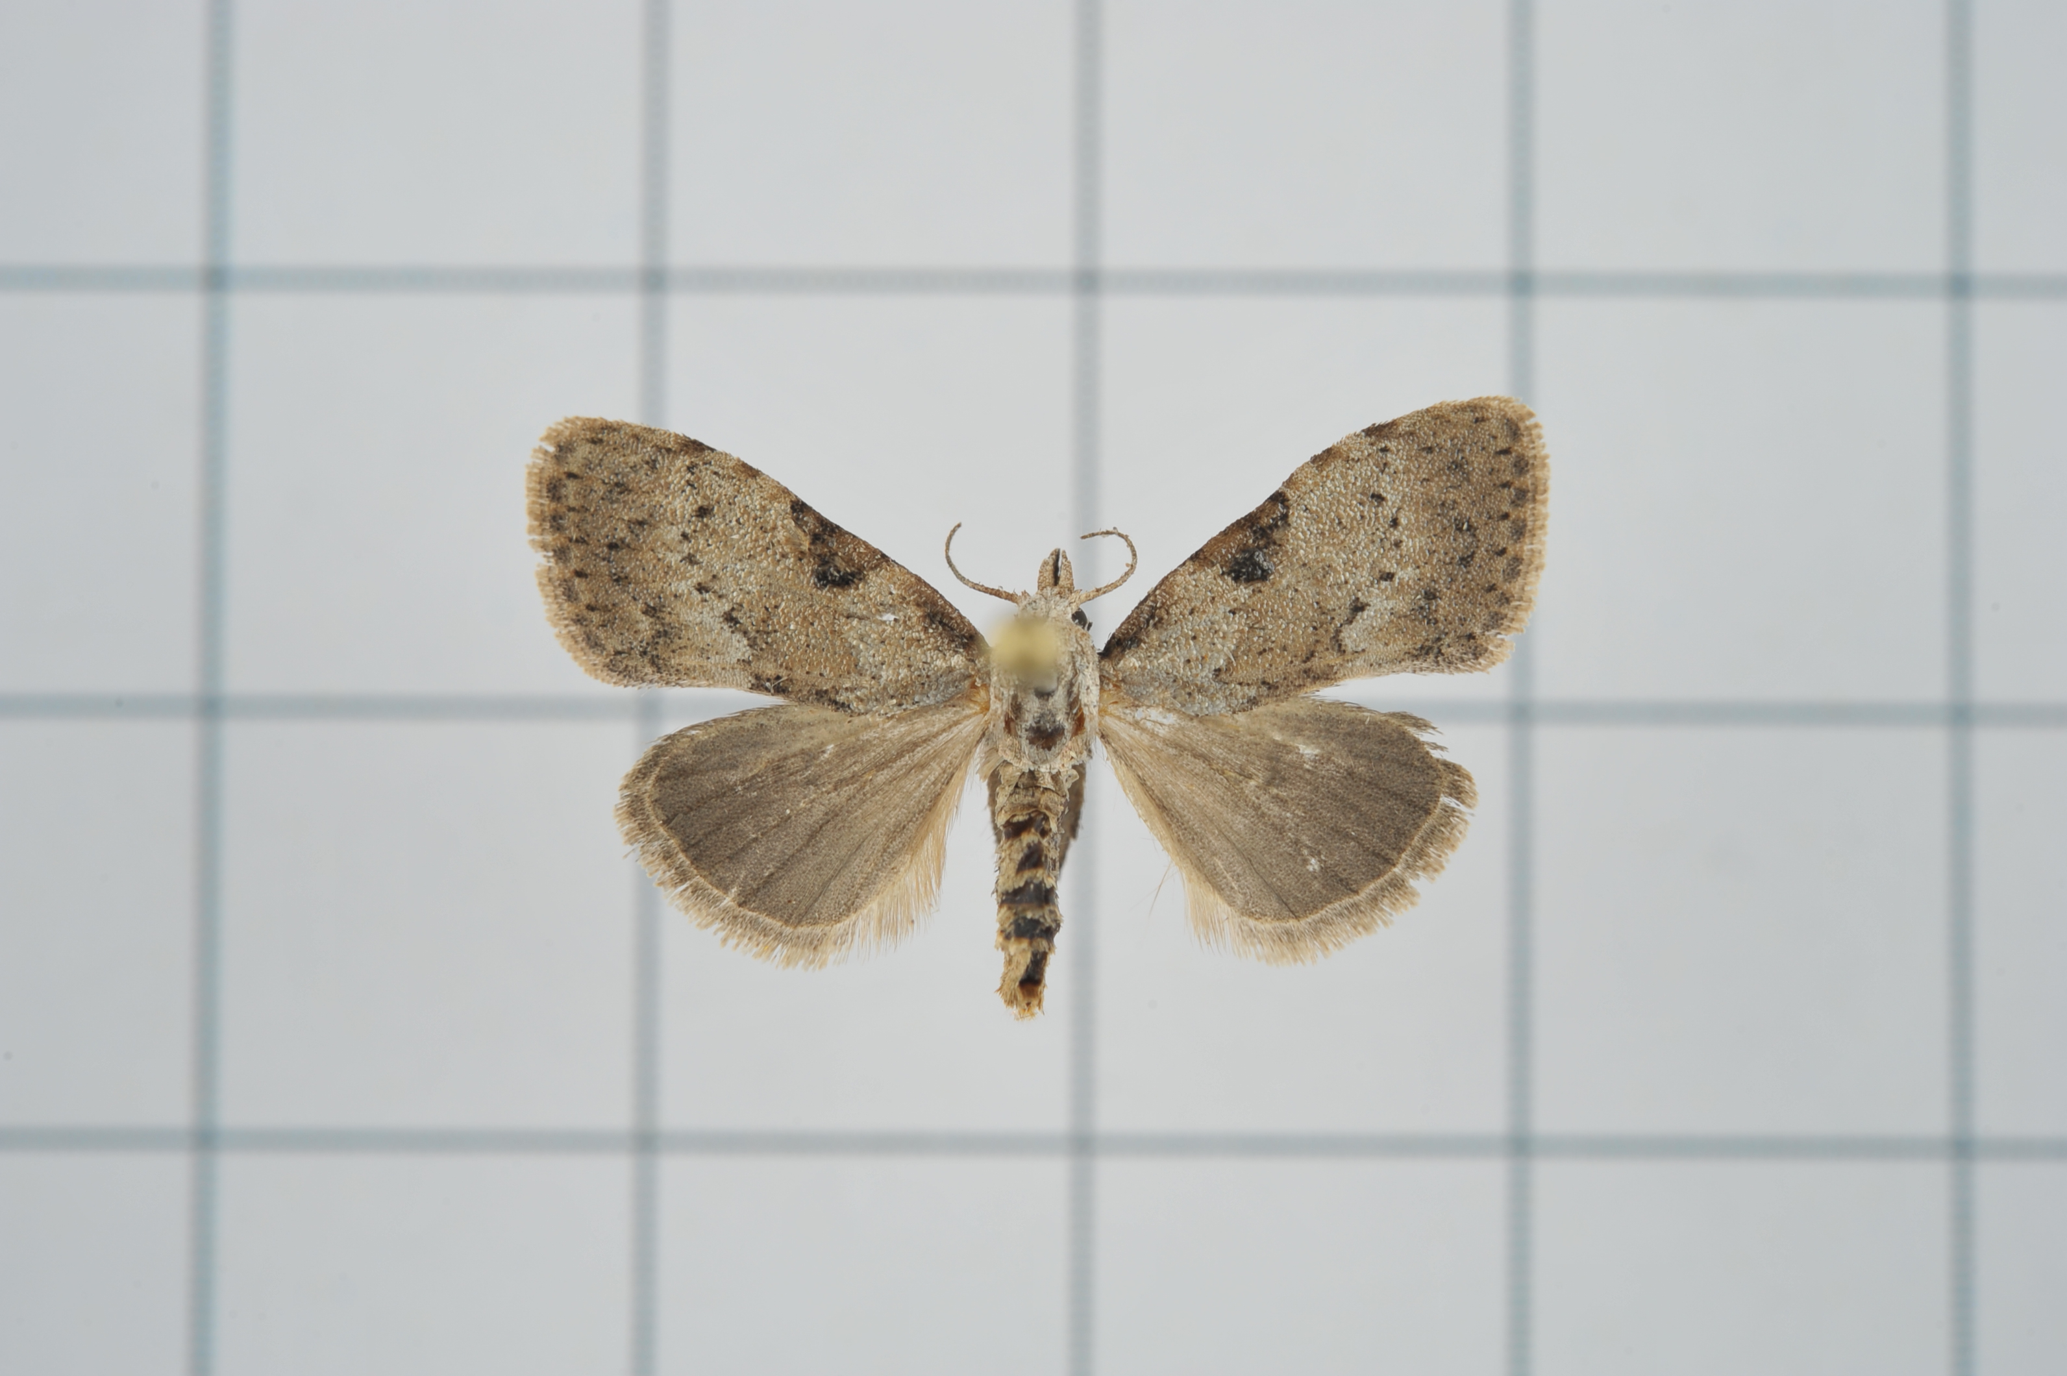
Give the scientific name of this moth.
Meganola major takasago
